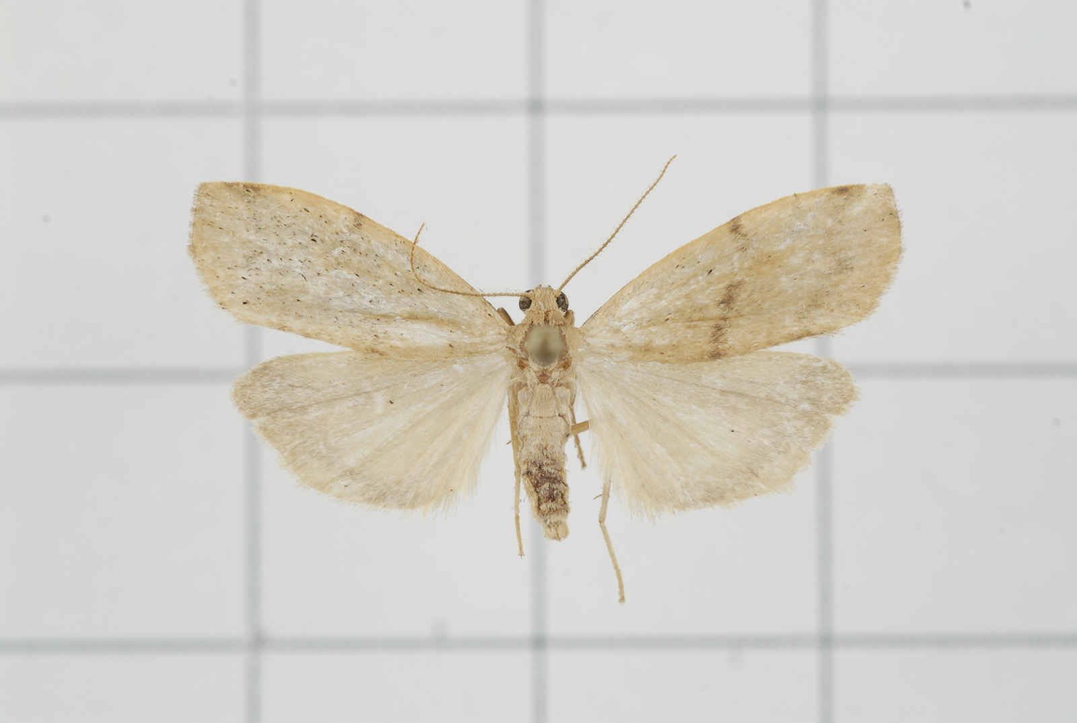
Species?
Mithuna arizana
